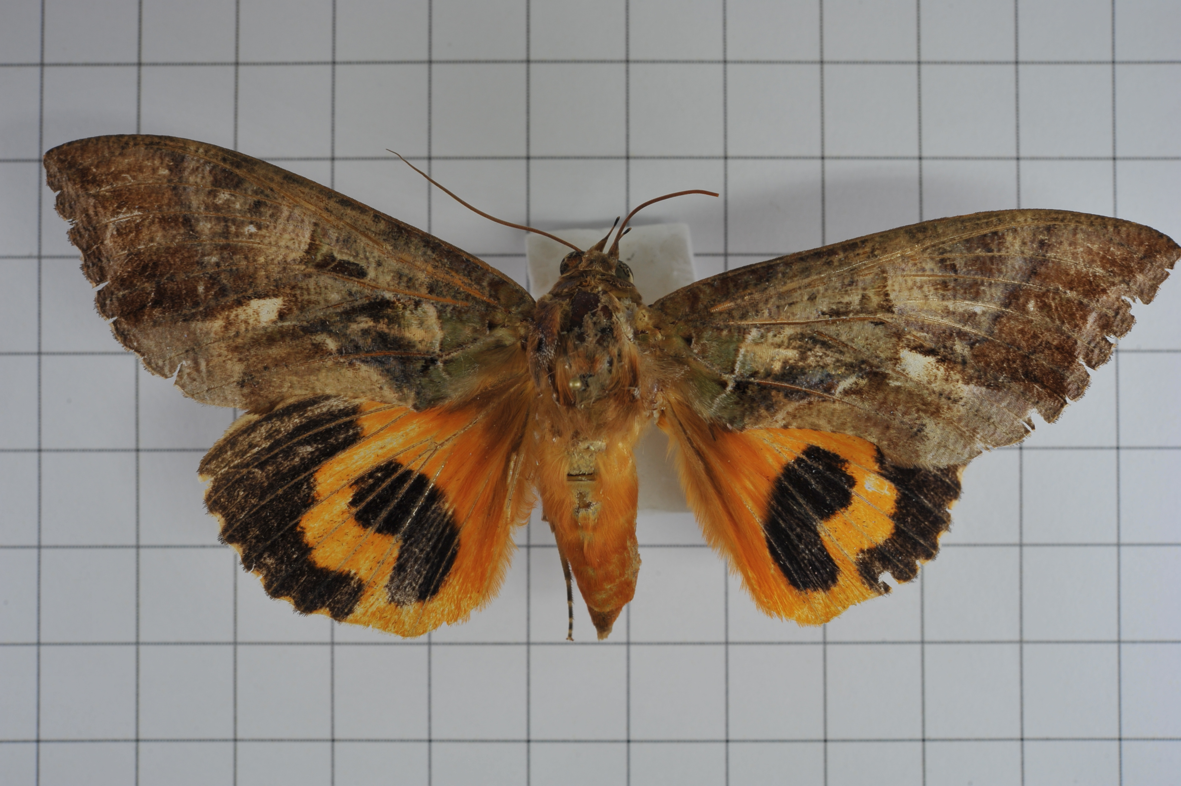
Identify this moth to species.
Eudocima phalonia
